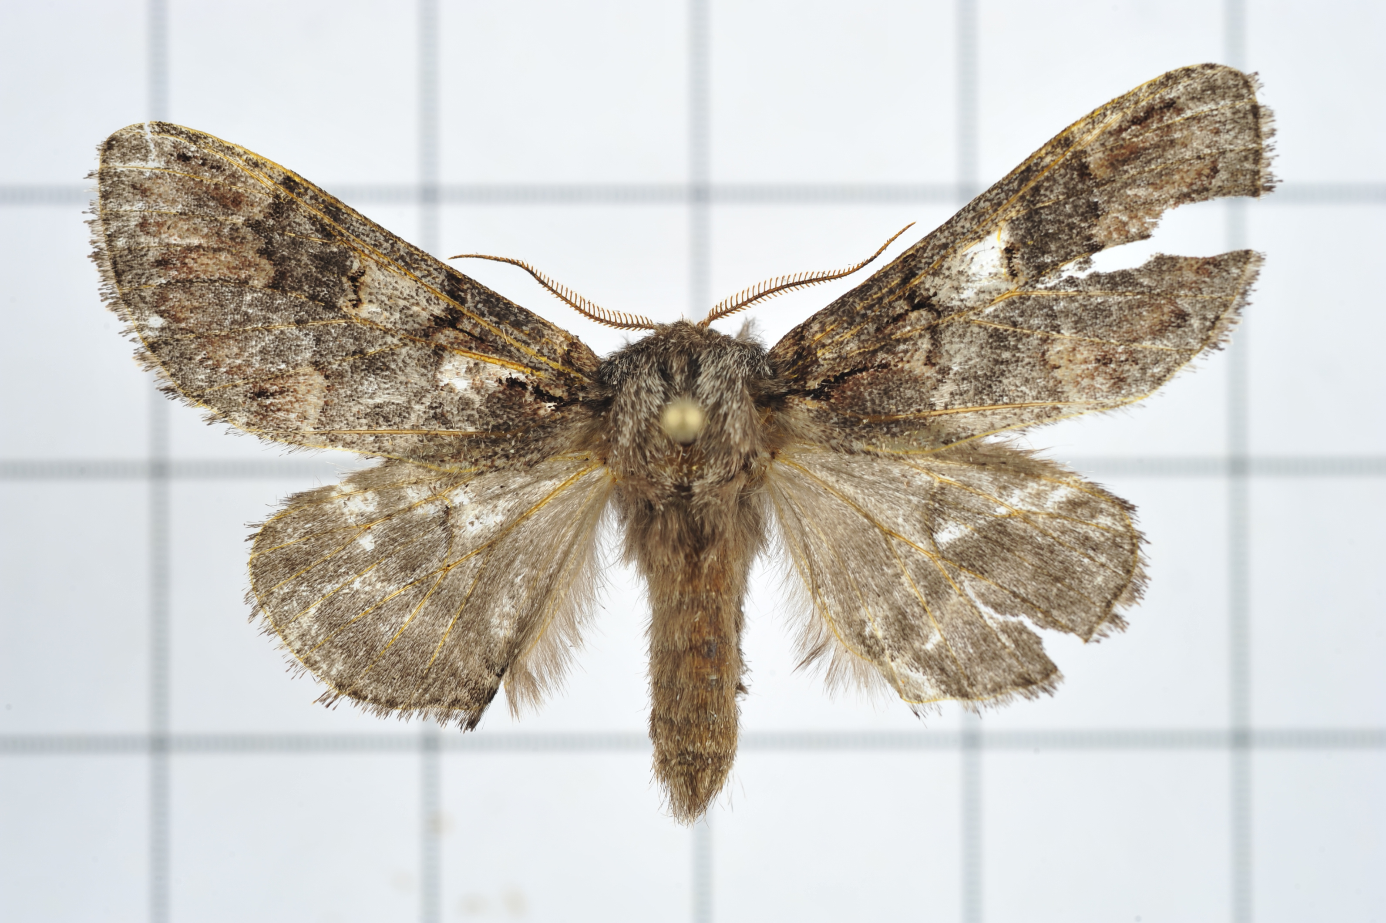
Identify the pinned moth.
Notodonta griseotincta
